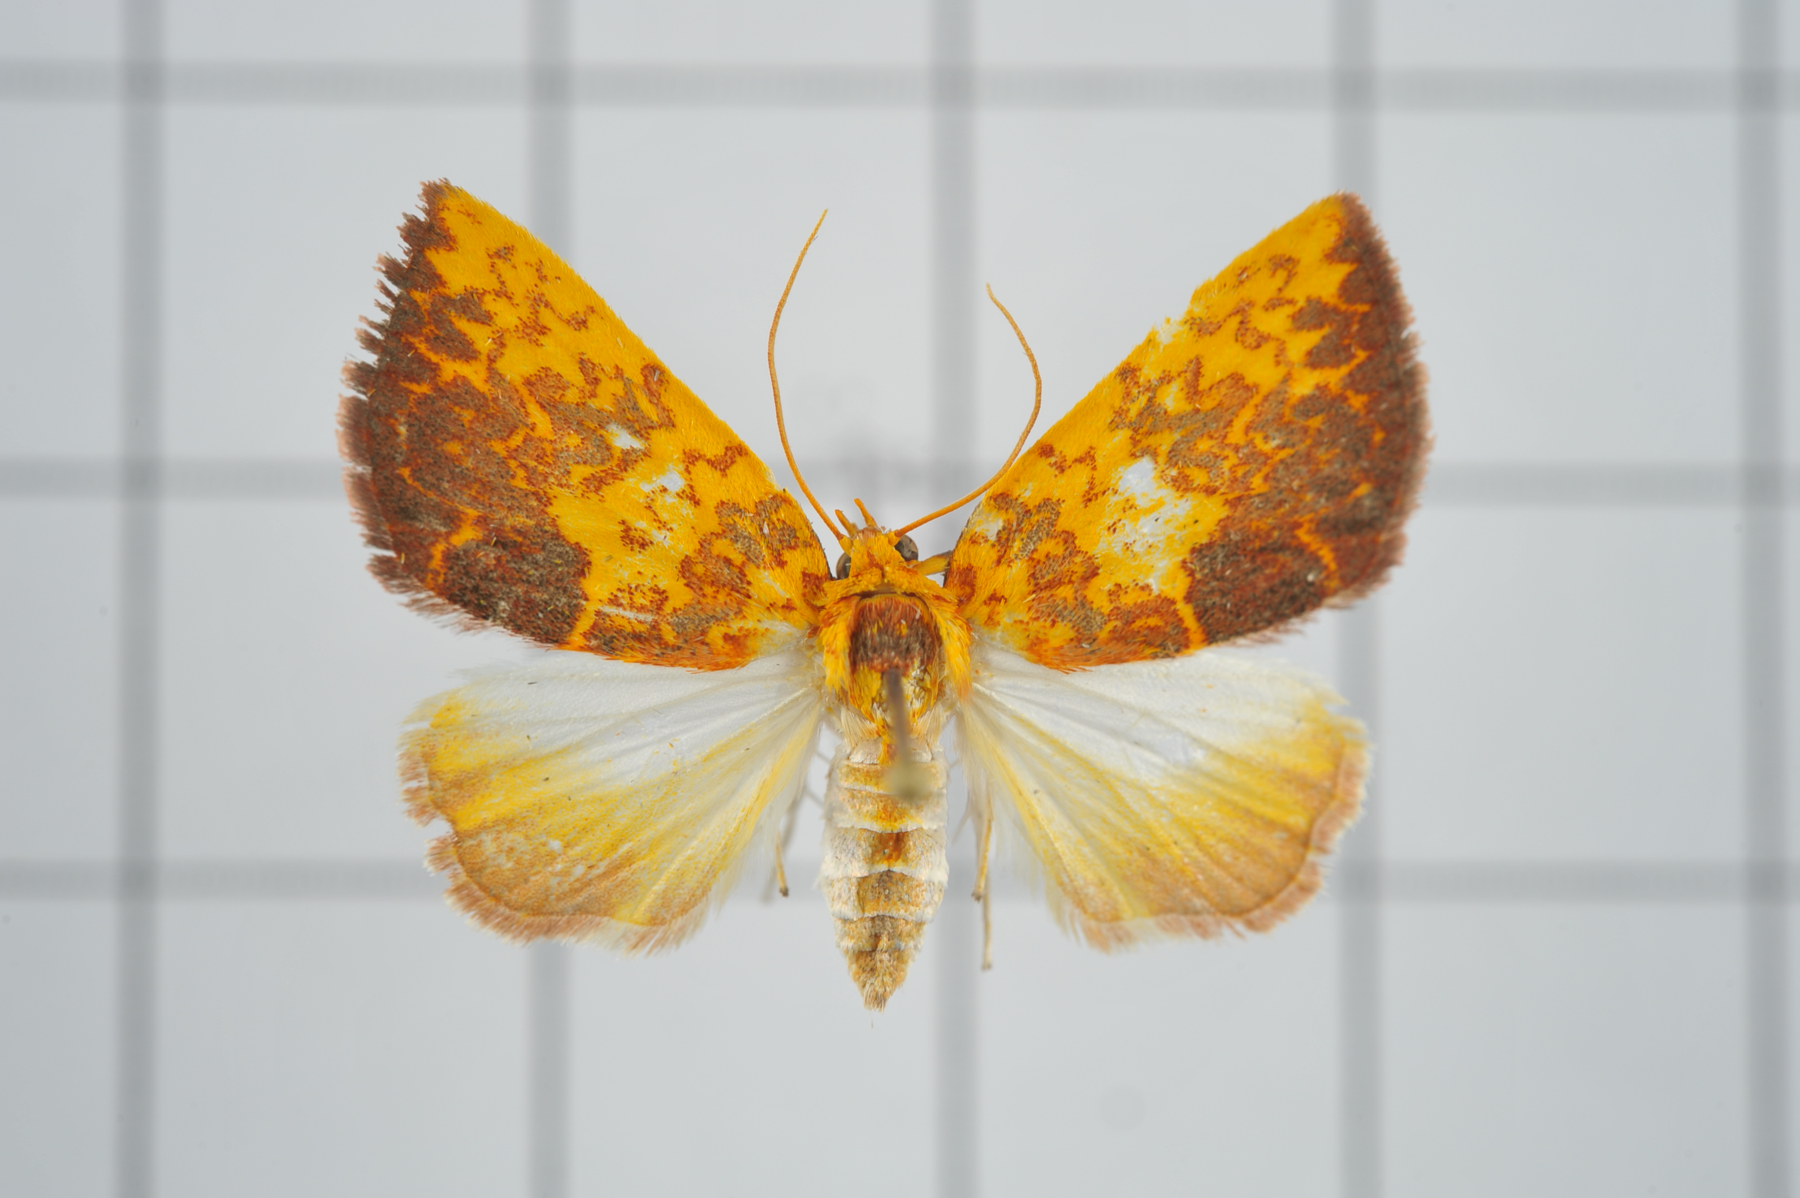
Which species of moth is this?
Siglophora ferreilutea
